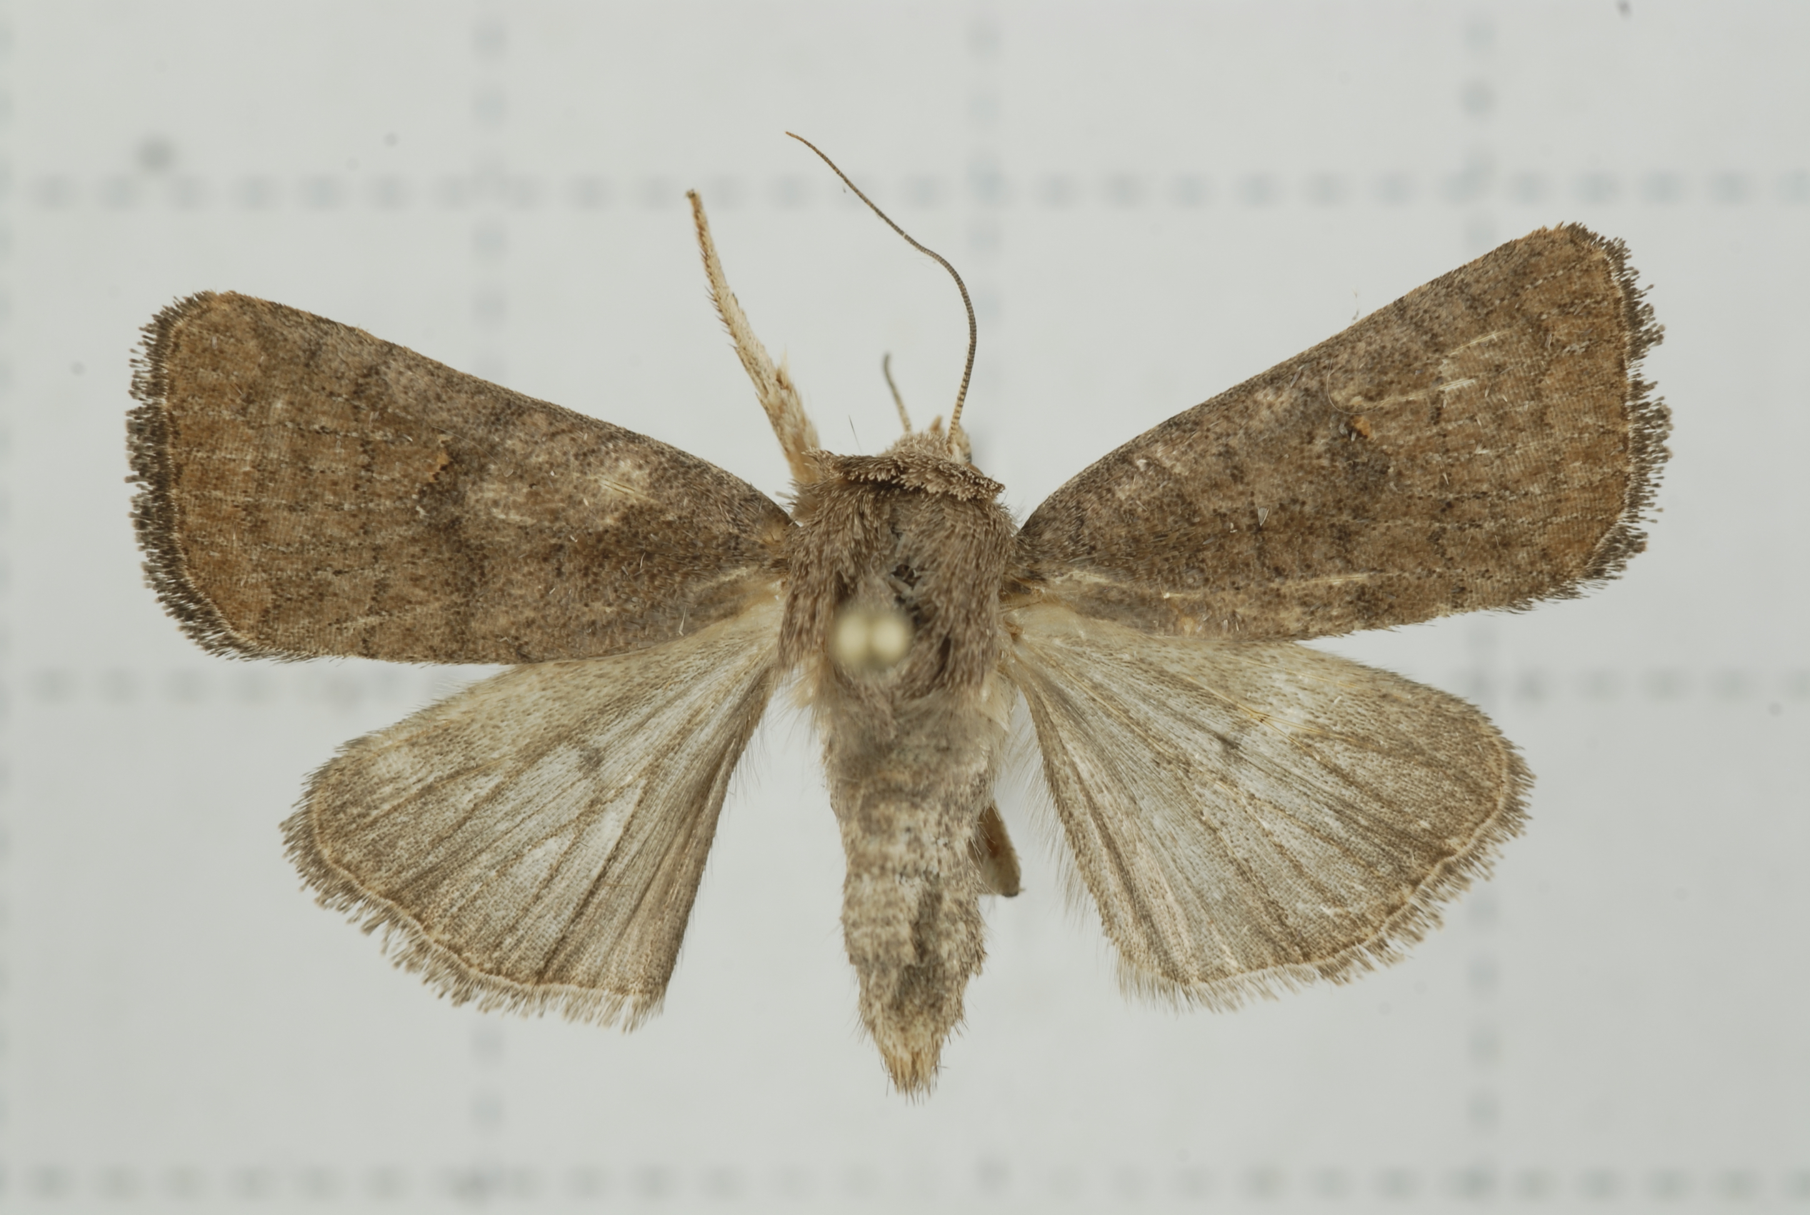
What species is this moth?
Proxenus stellata
